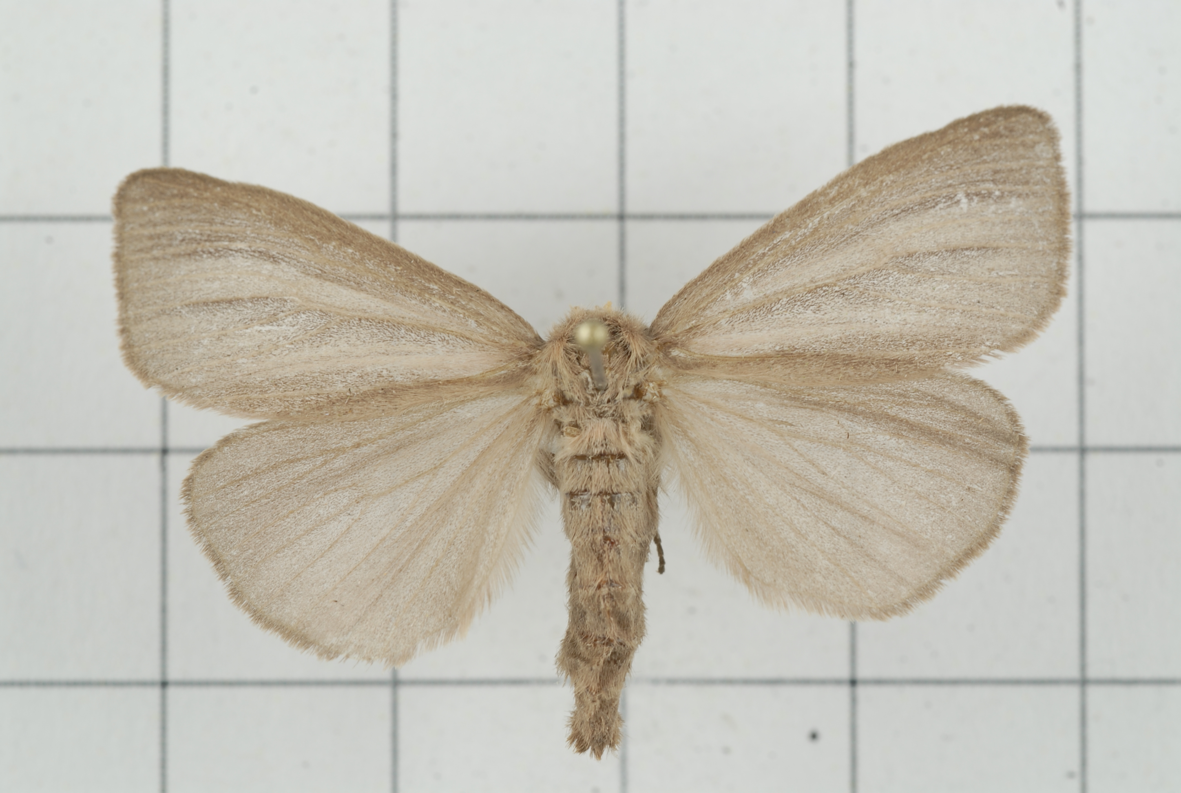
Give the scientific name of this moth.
Pantana substrigosa
